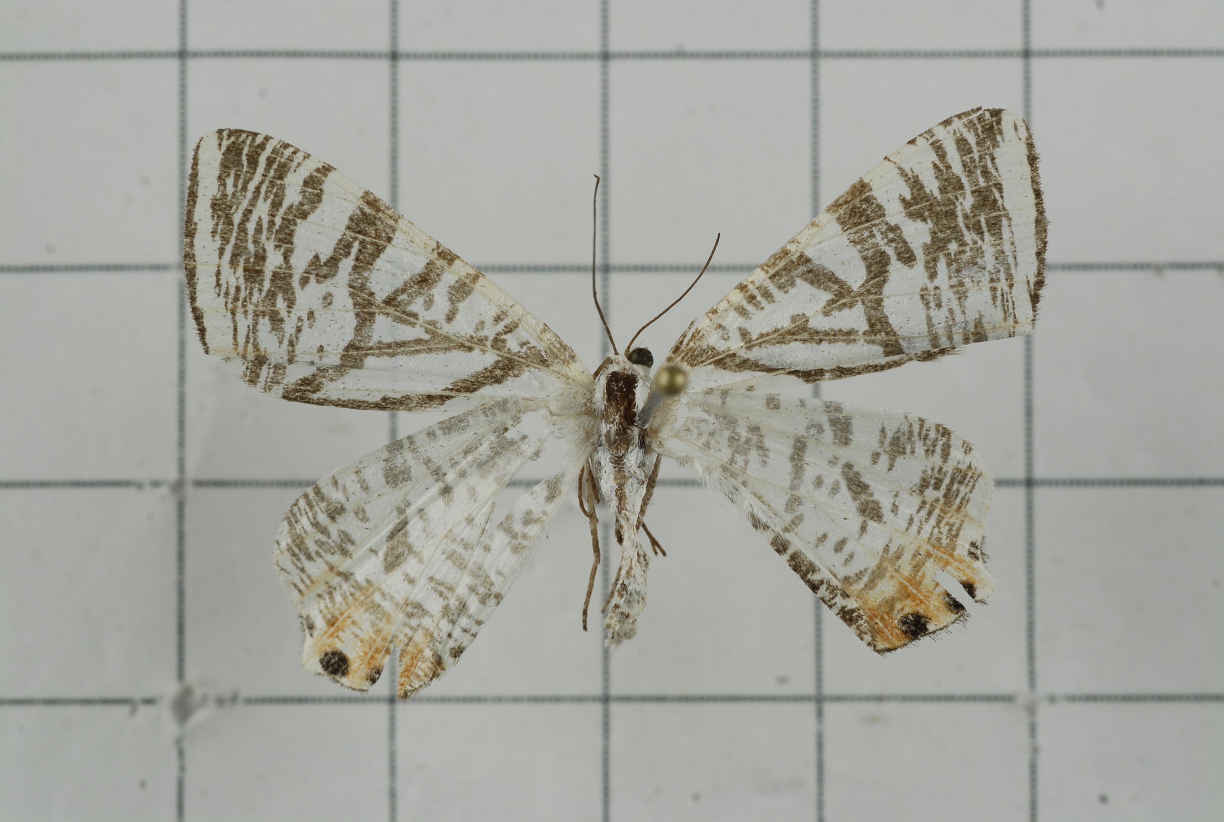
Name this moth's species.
Ourapteryx ramosa
